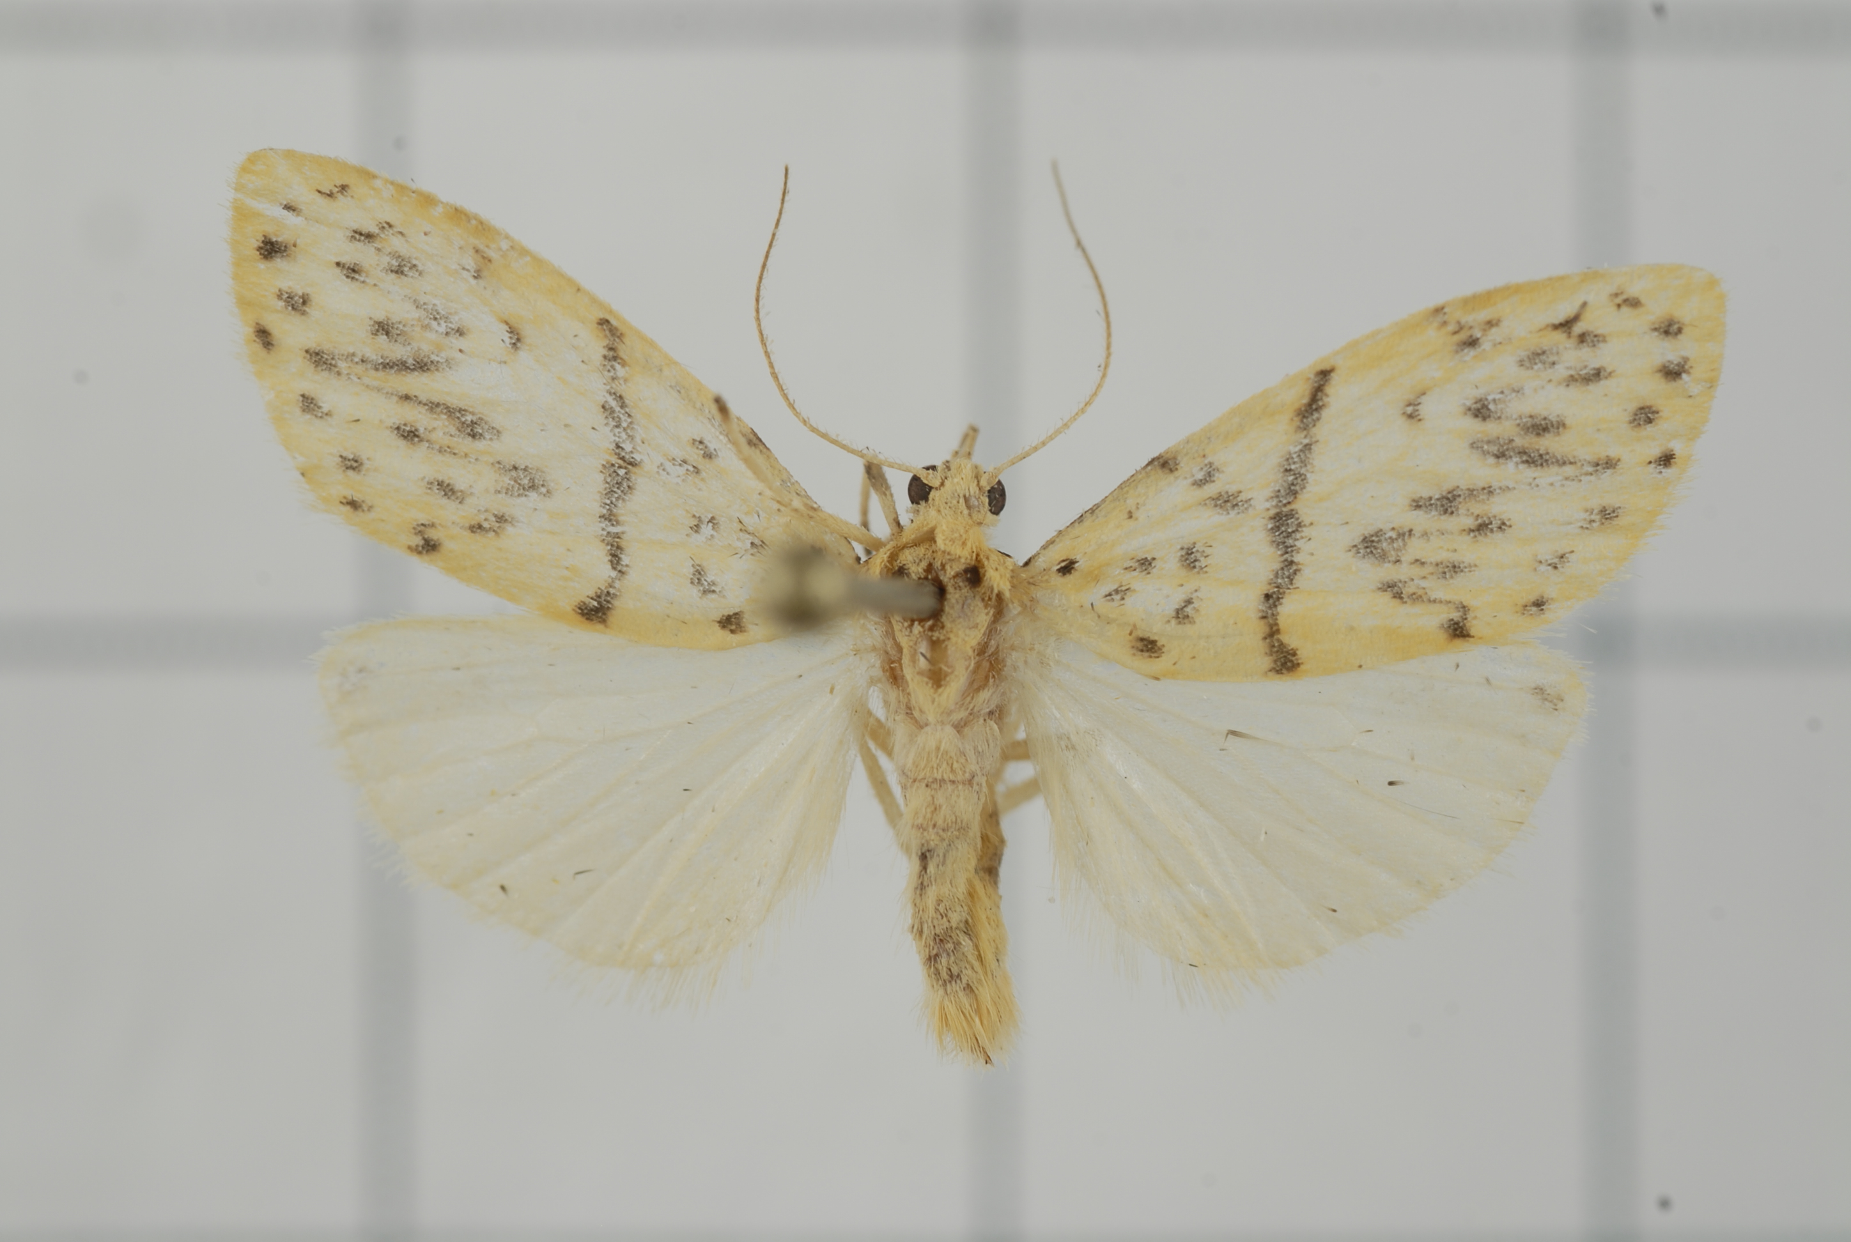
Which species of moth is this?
Huangilene alikangiae alikangiae
